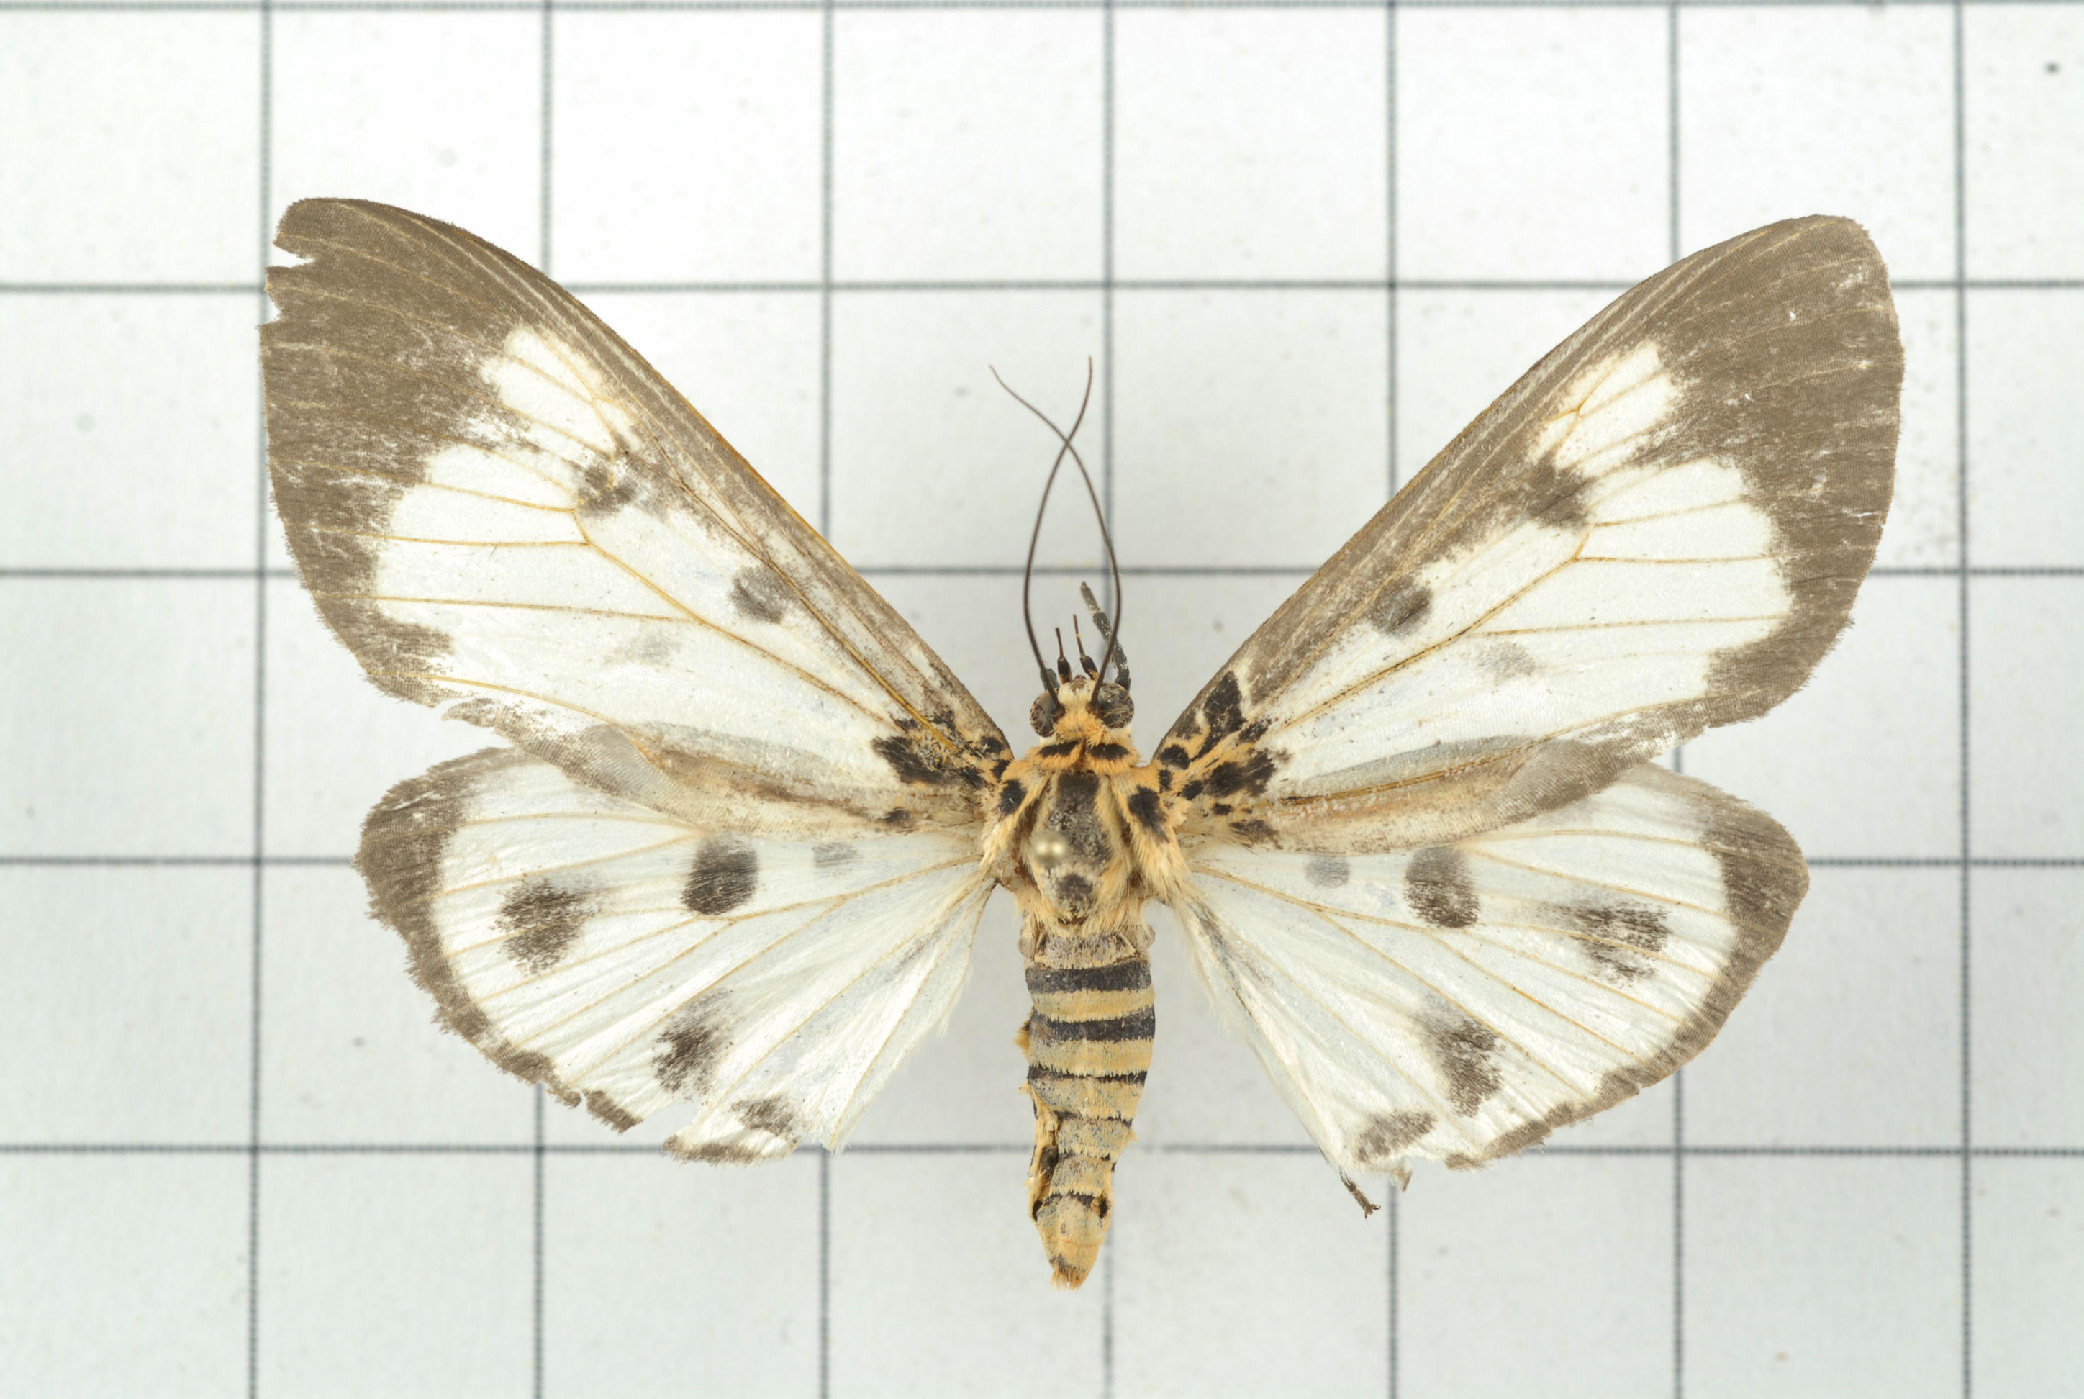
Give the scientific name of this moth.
Asota plana lacteata
